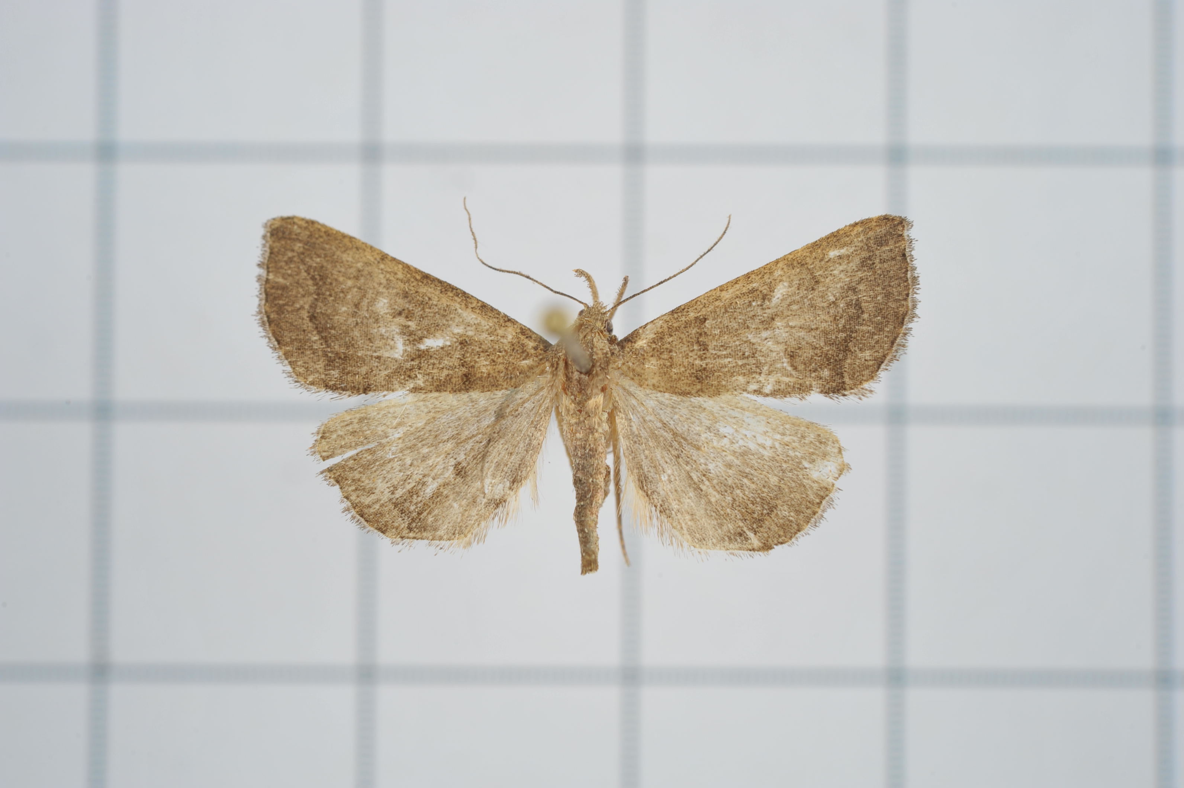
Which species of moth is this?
Herminia undulata
